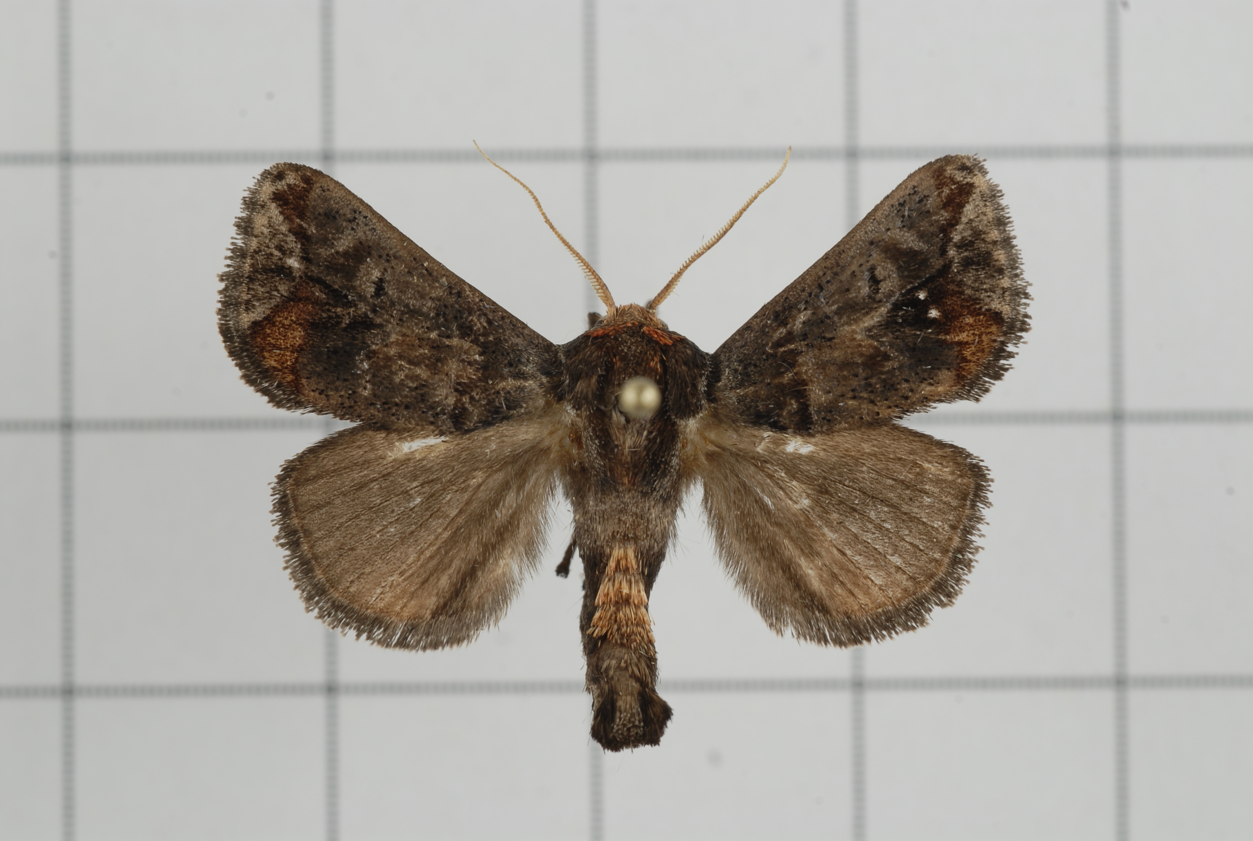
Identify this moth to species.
Phlossa conjuncta
